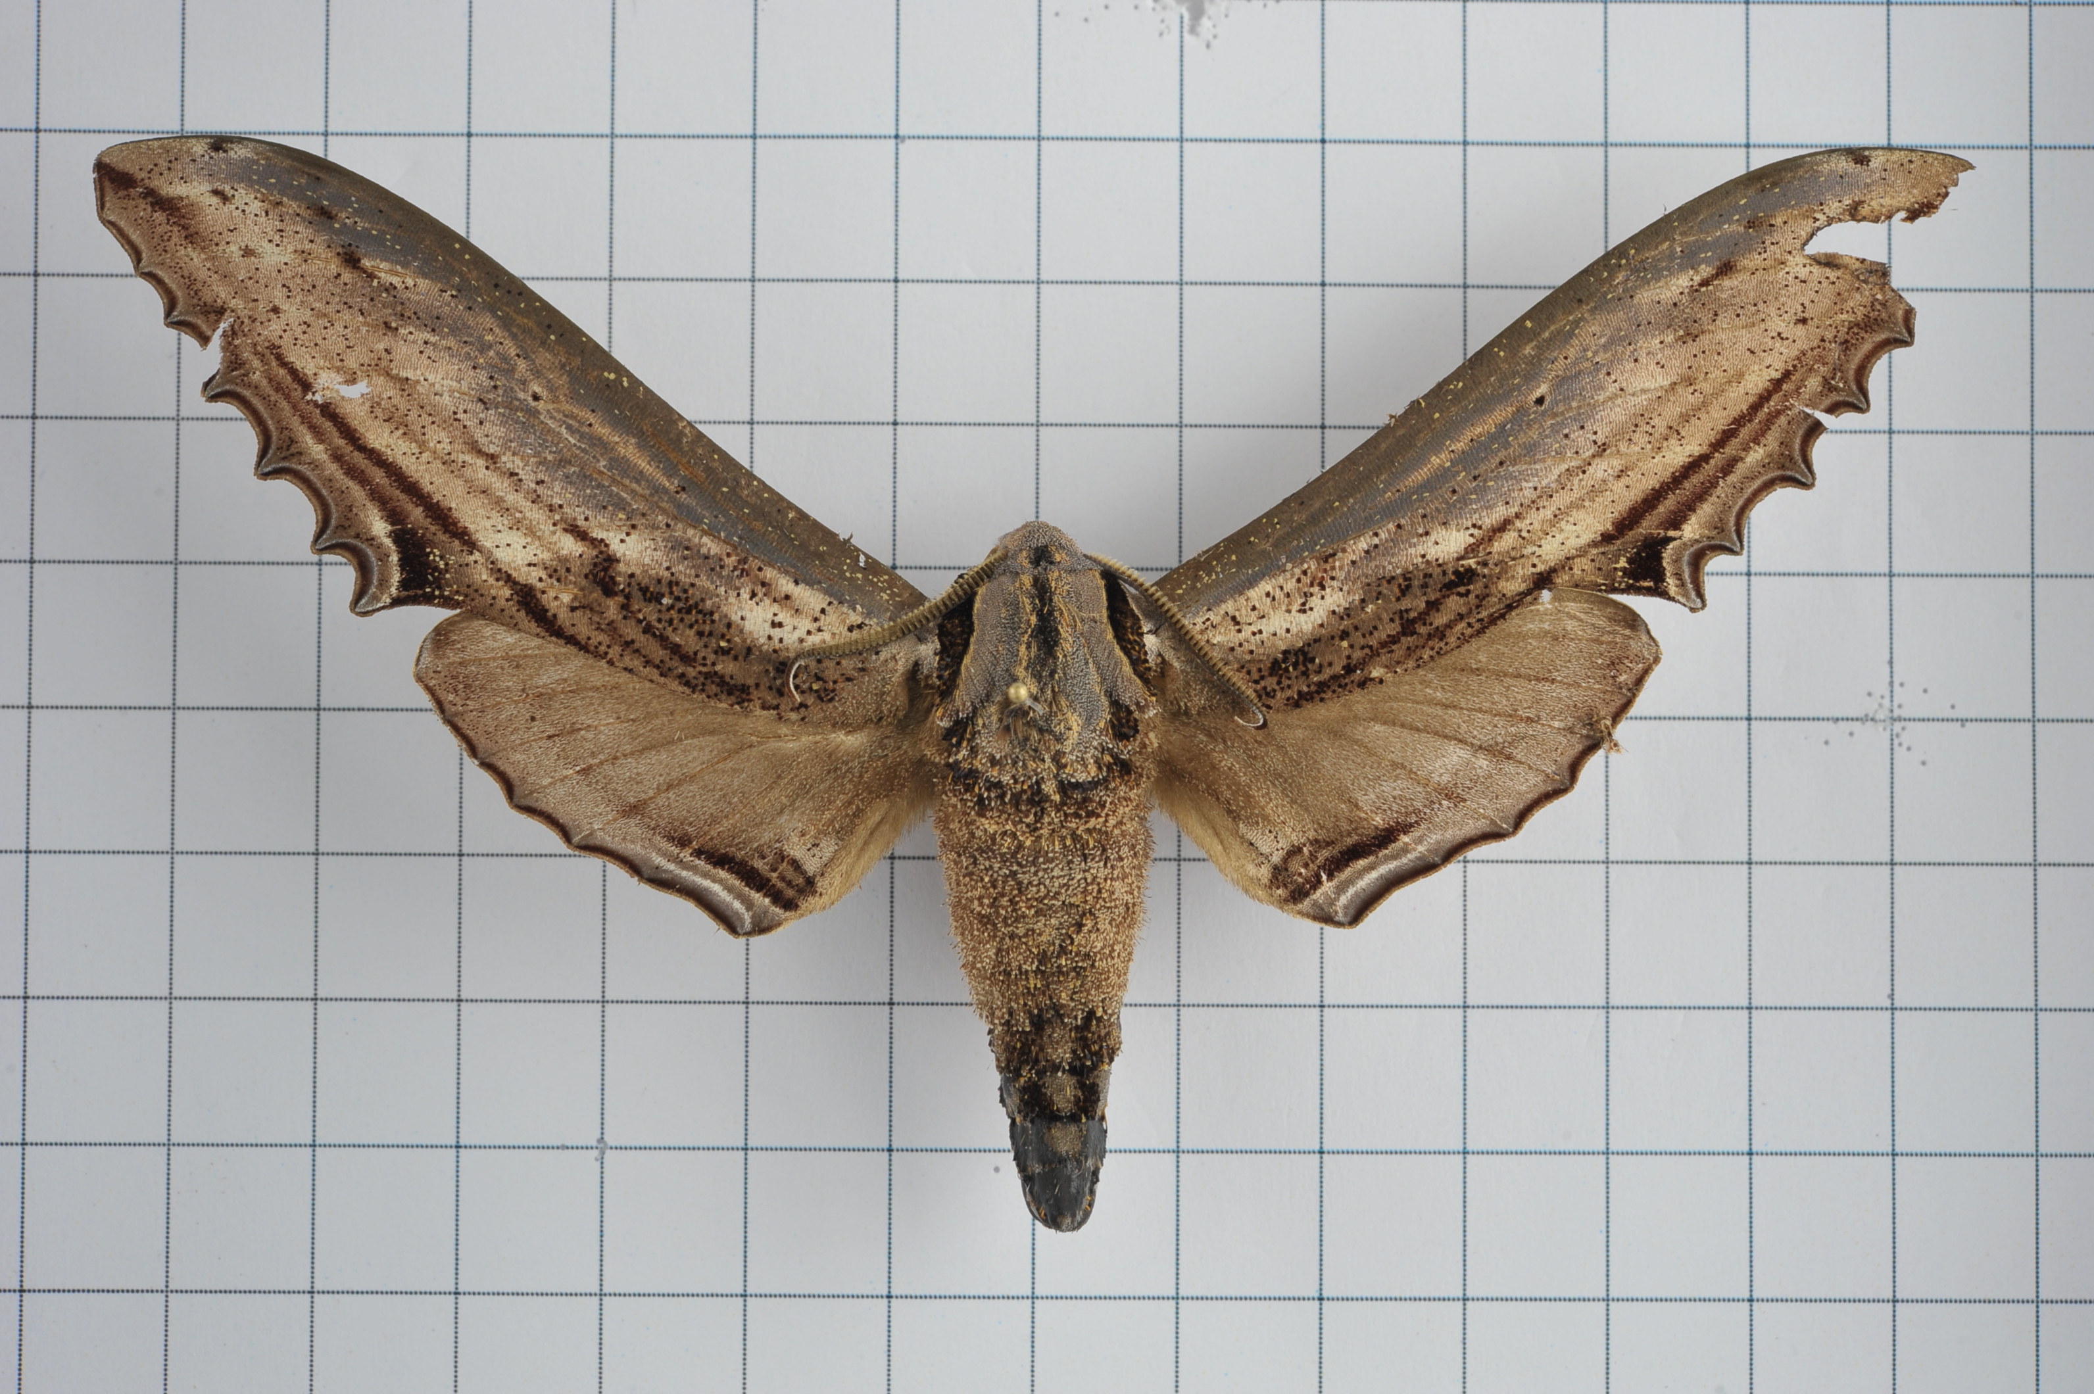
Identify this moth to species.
Langia zenzeroides formosana
